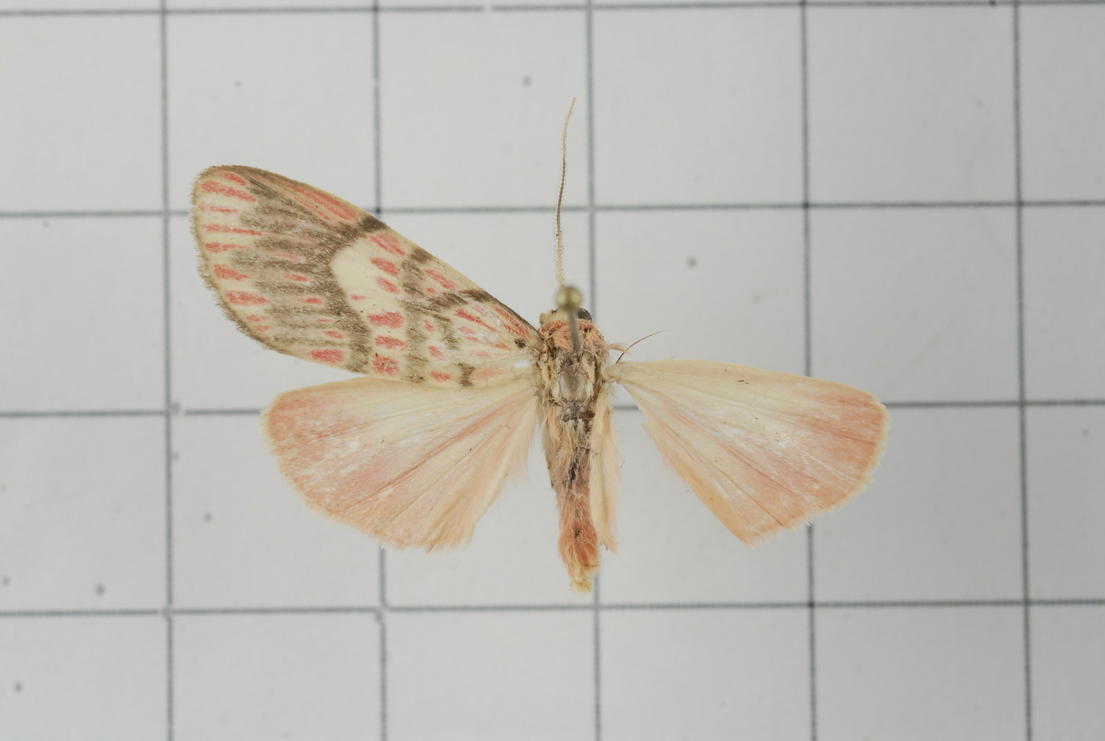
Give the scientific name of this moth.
Barsine fuscozonata
